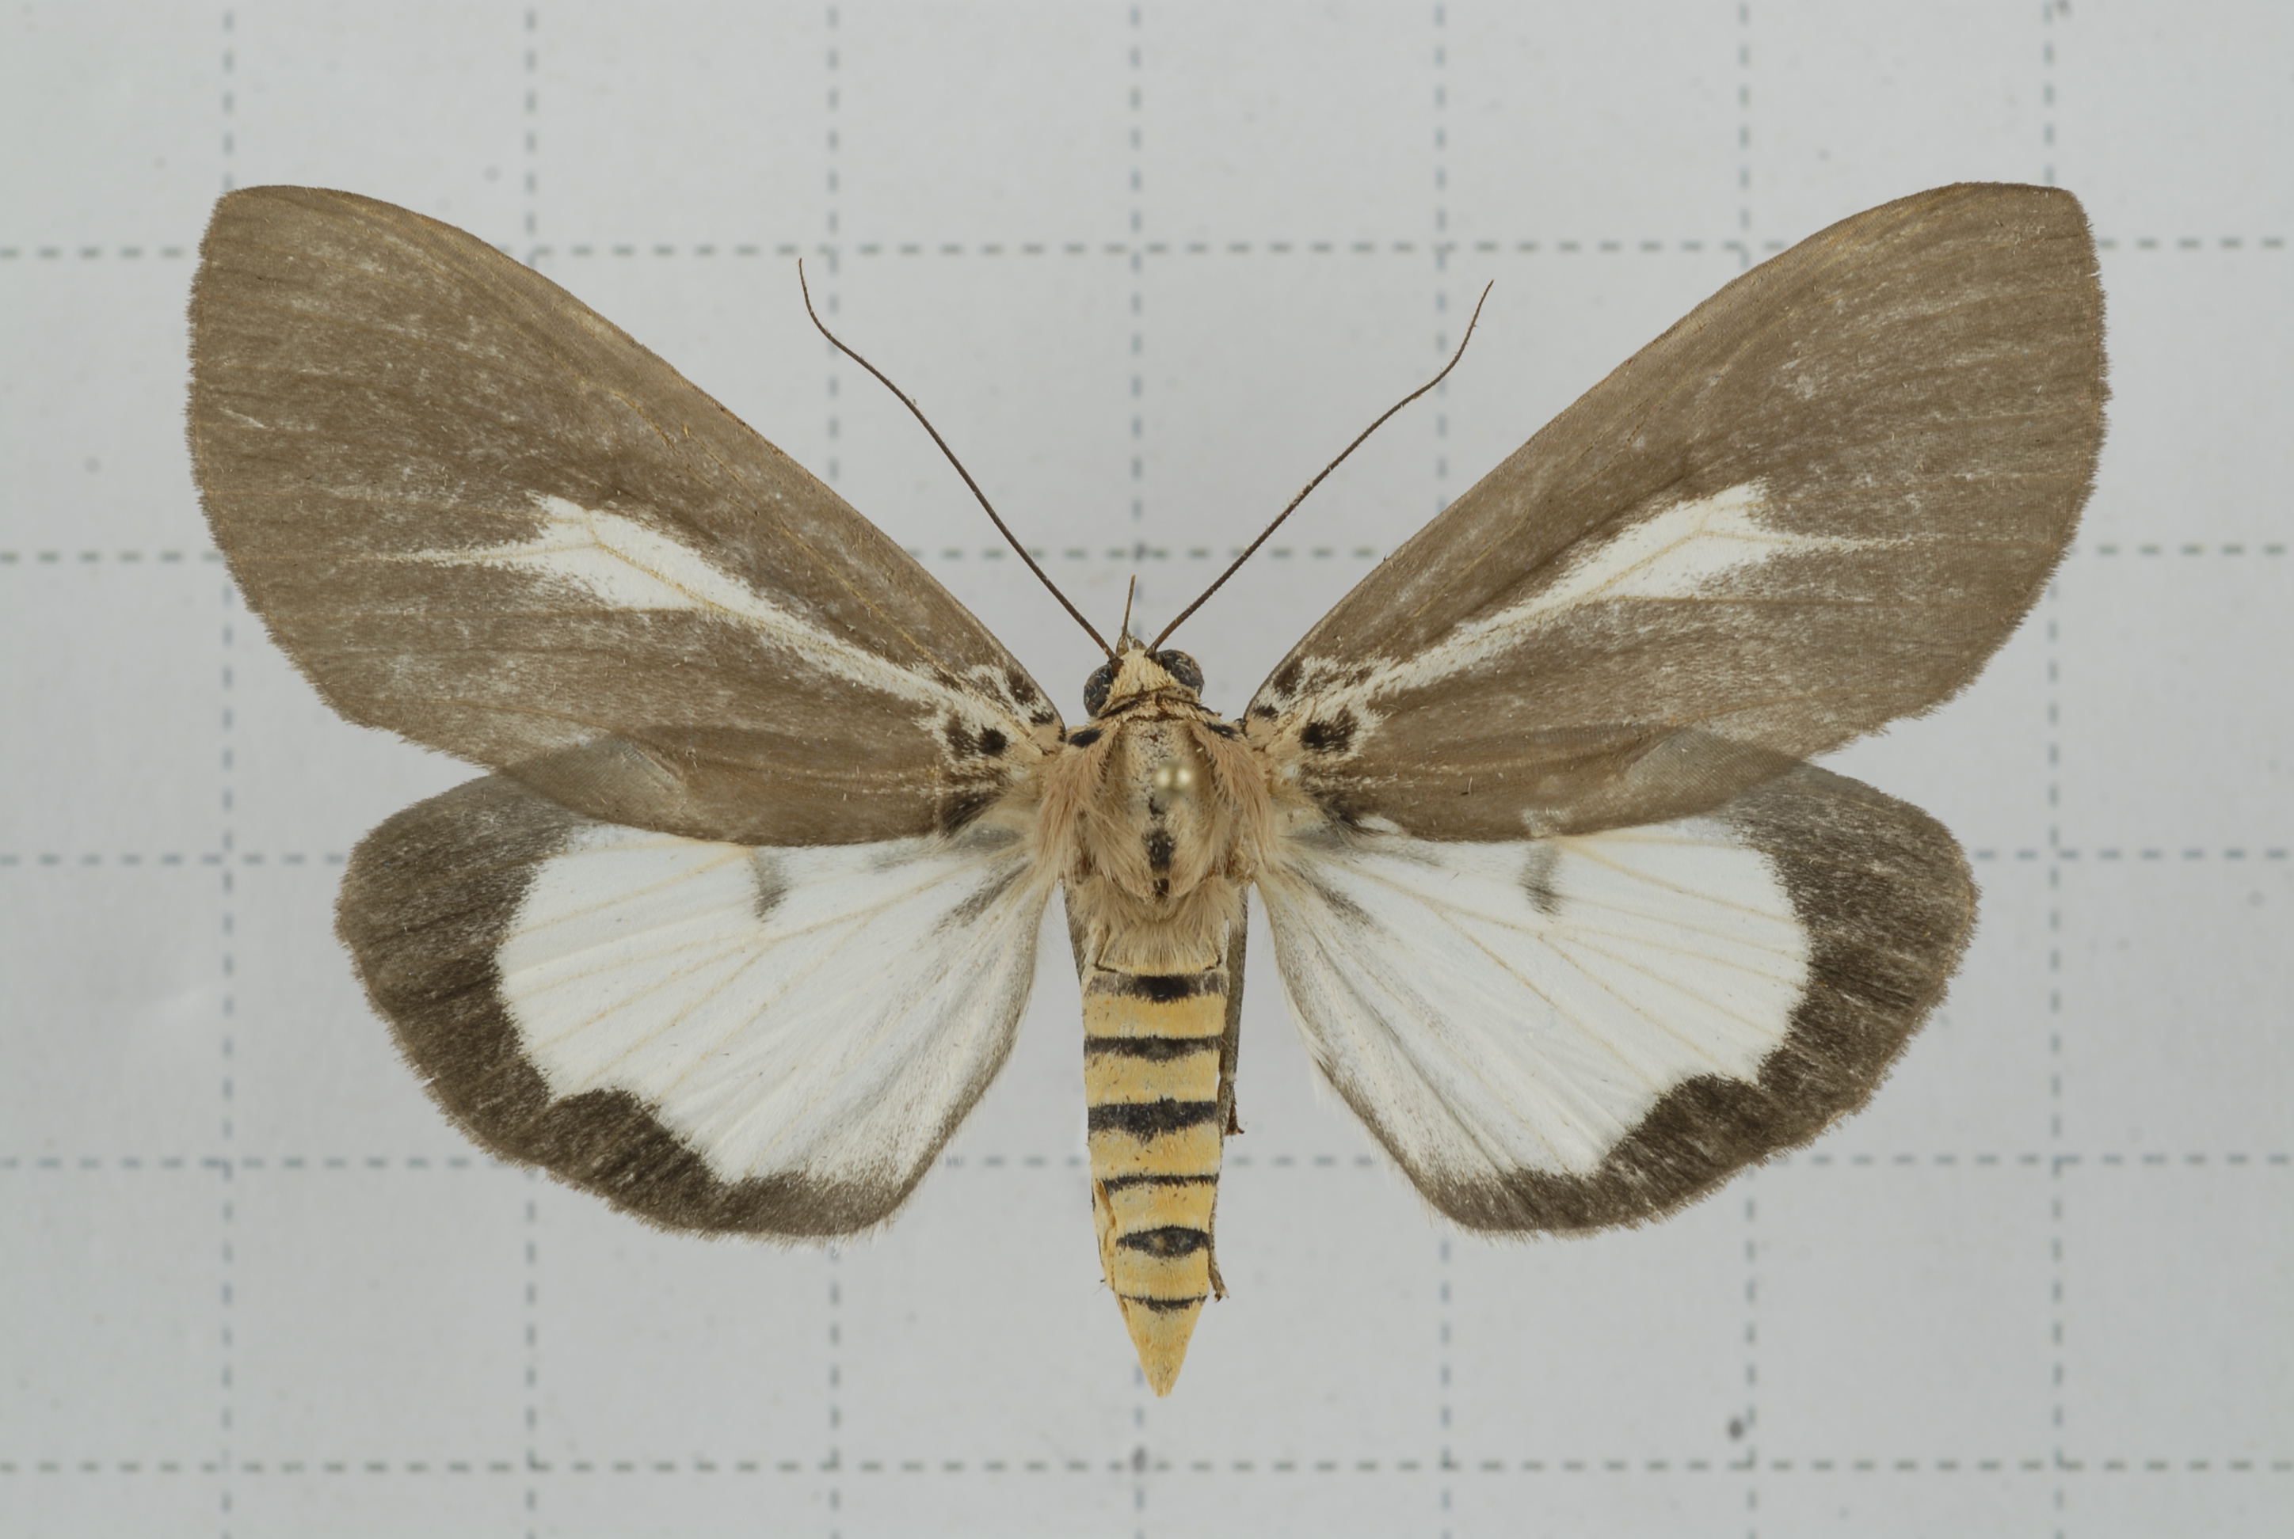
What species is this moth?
Asota heliconia zebrina
